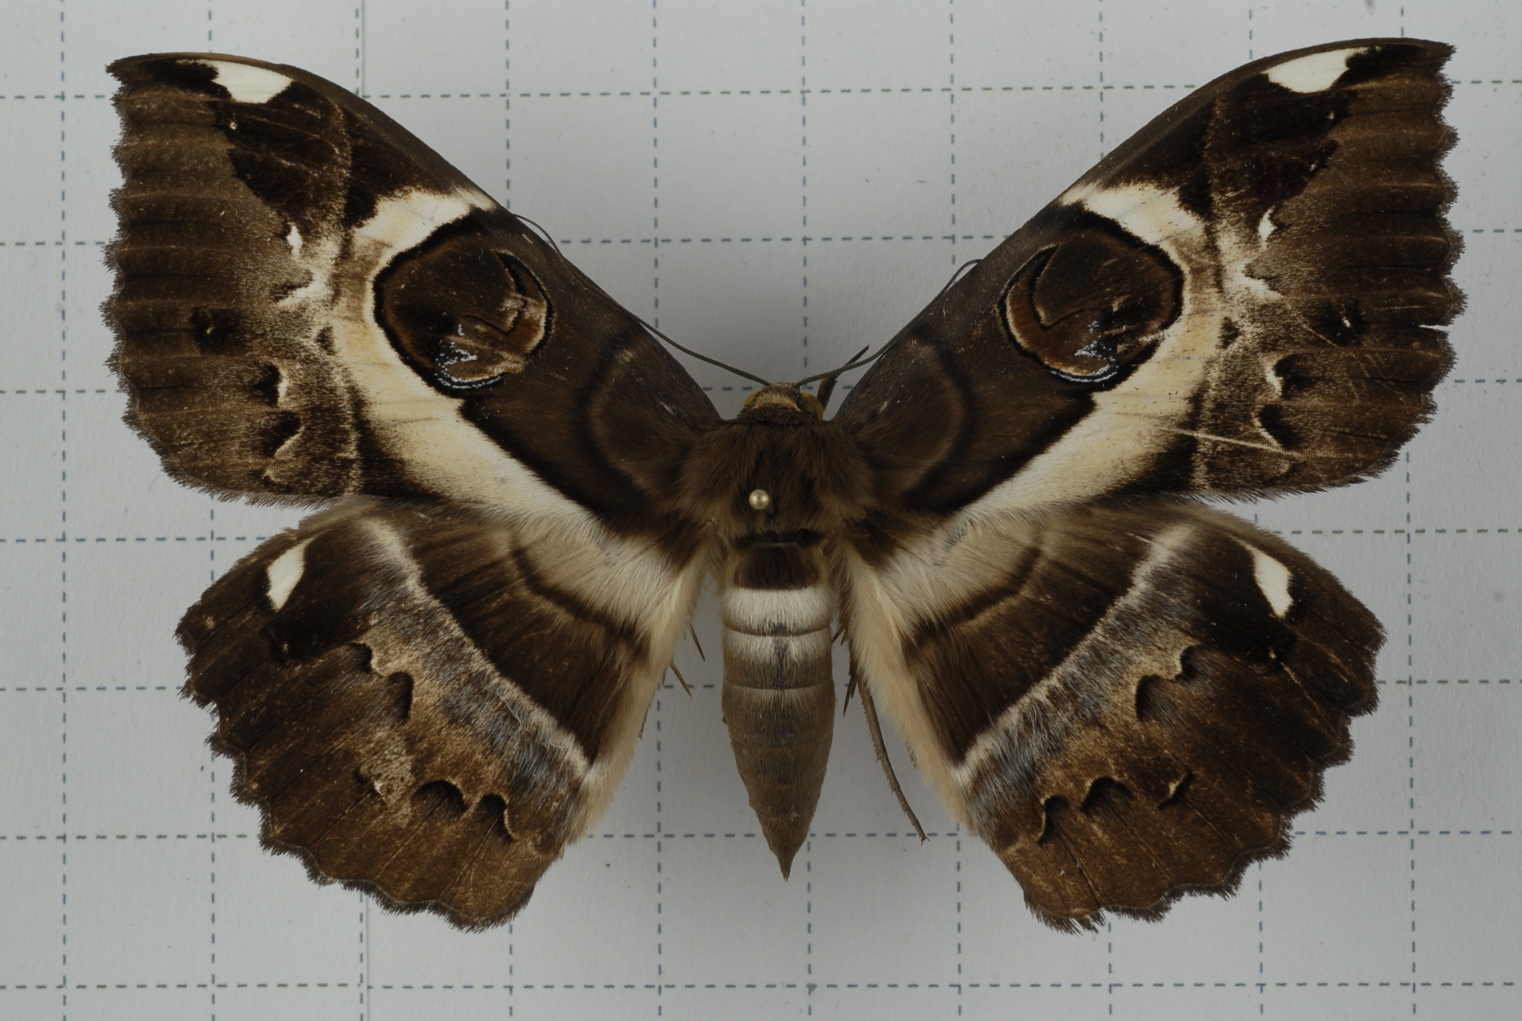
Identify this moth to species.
Erebus ephesperis
